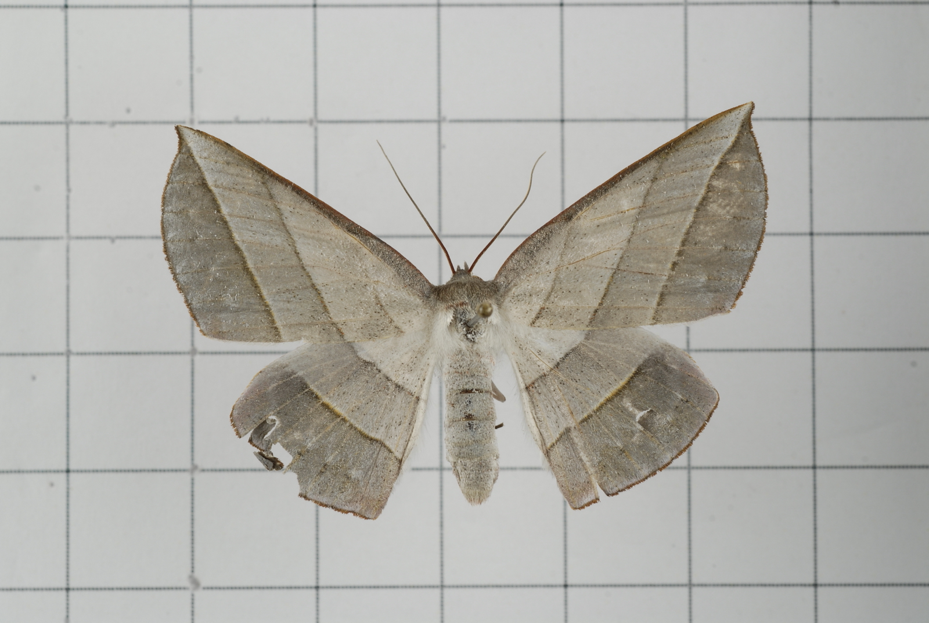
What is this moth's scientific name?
Sarcinodes aequilinearia
